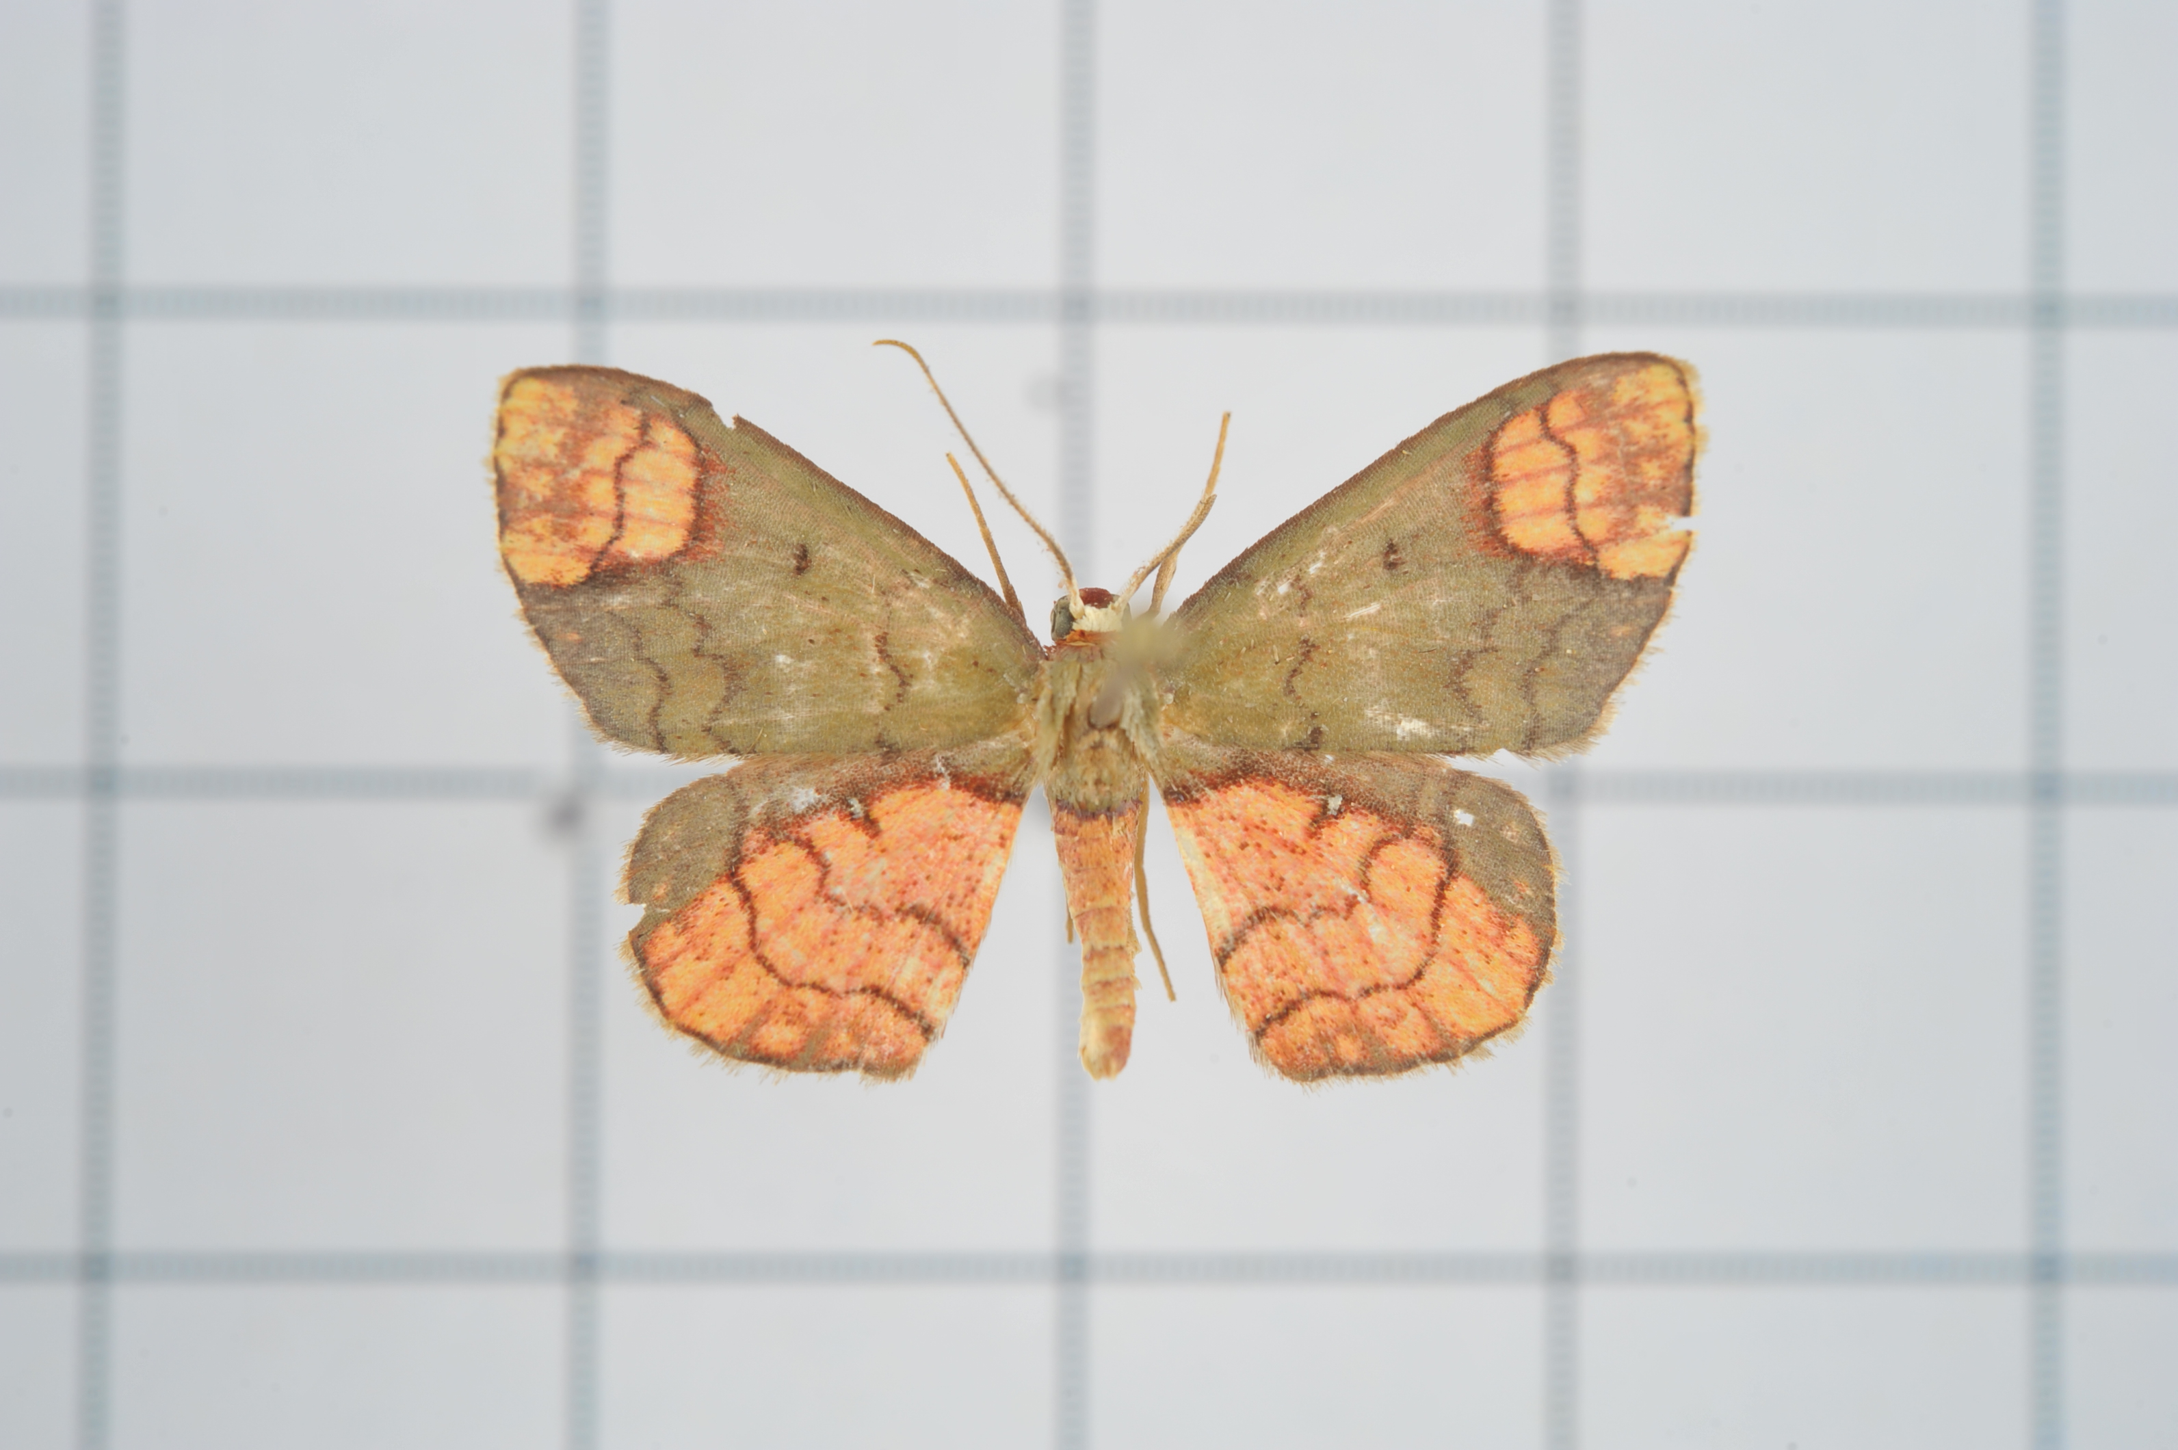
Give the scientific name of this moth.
Metallaxis semiustus
